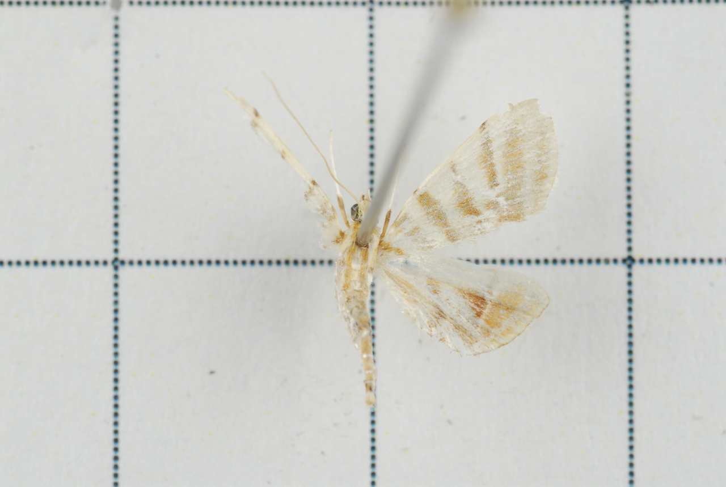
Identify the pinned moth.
Pagyda auroralis
